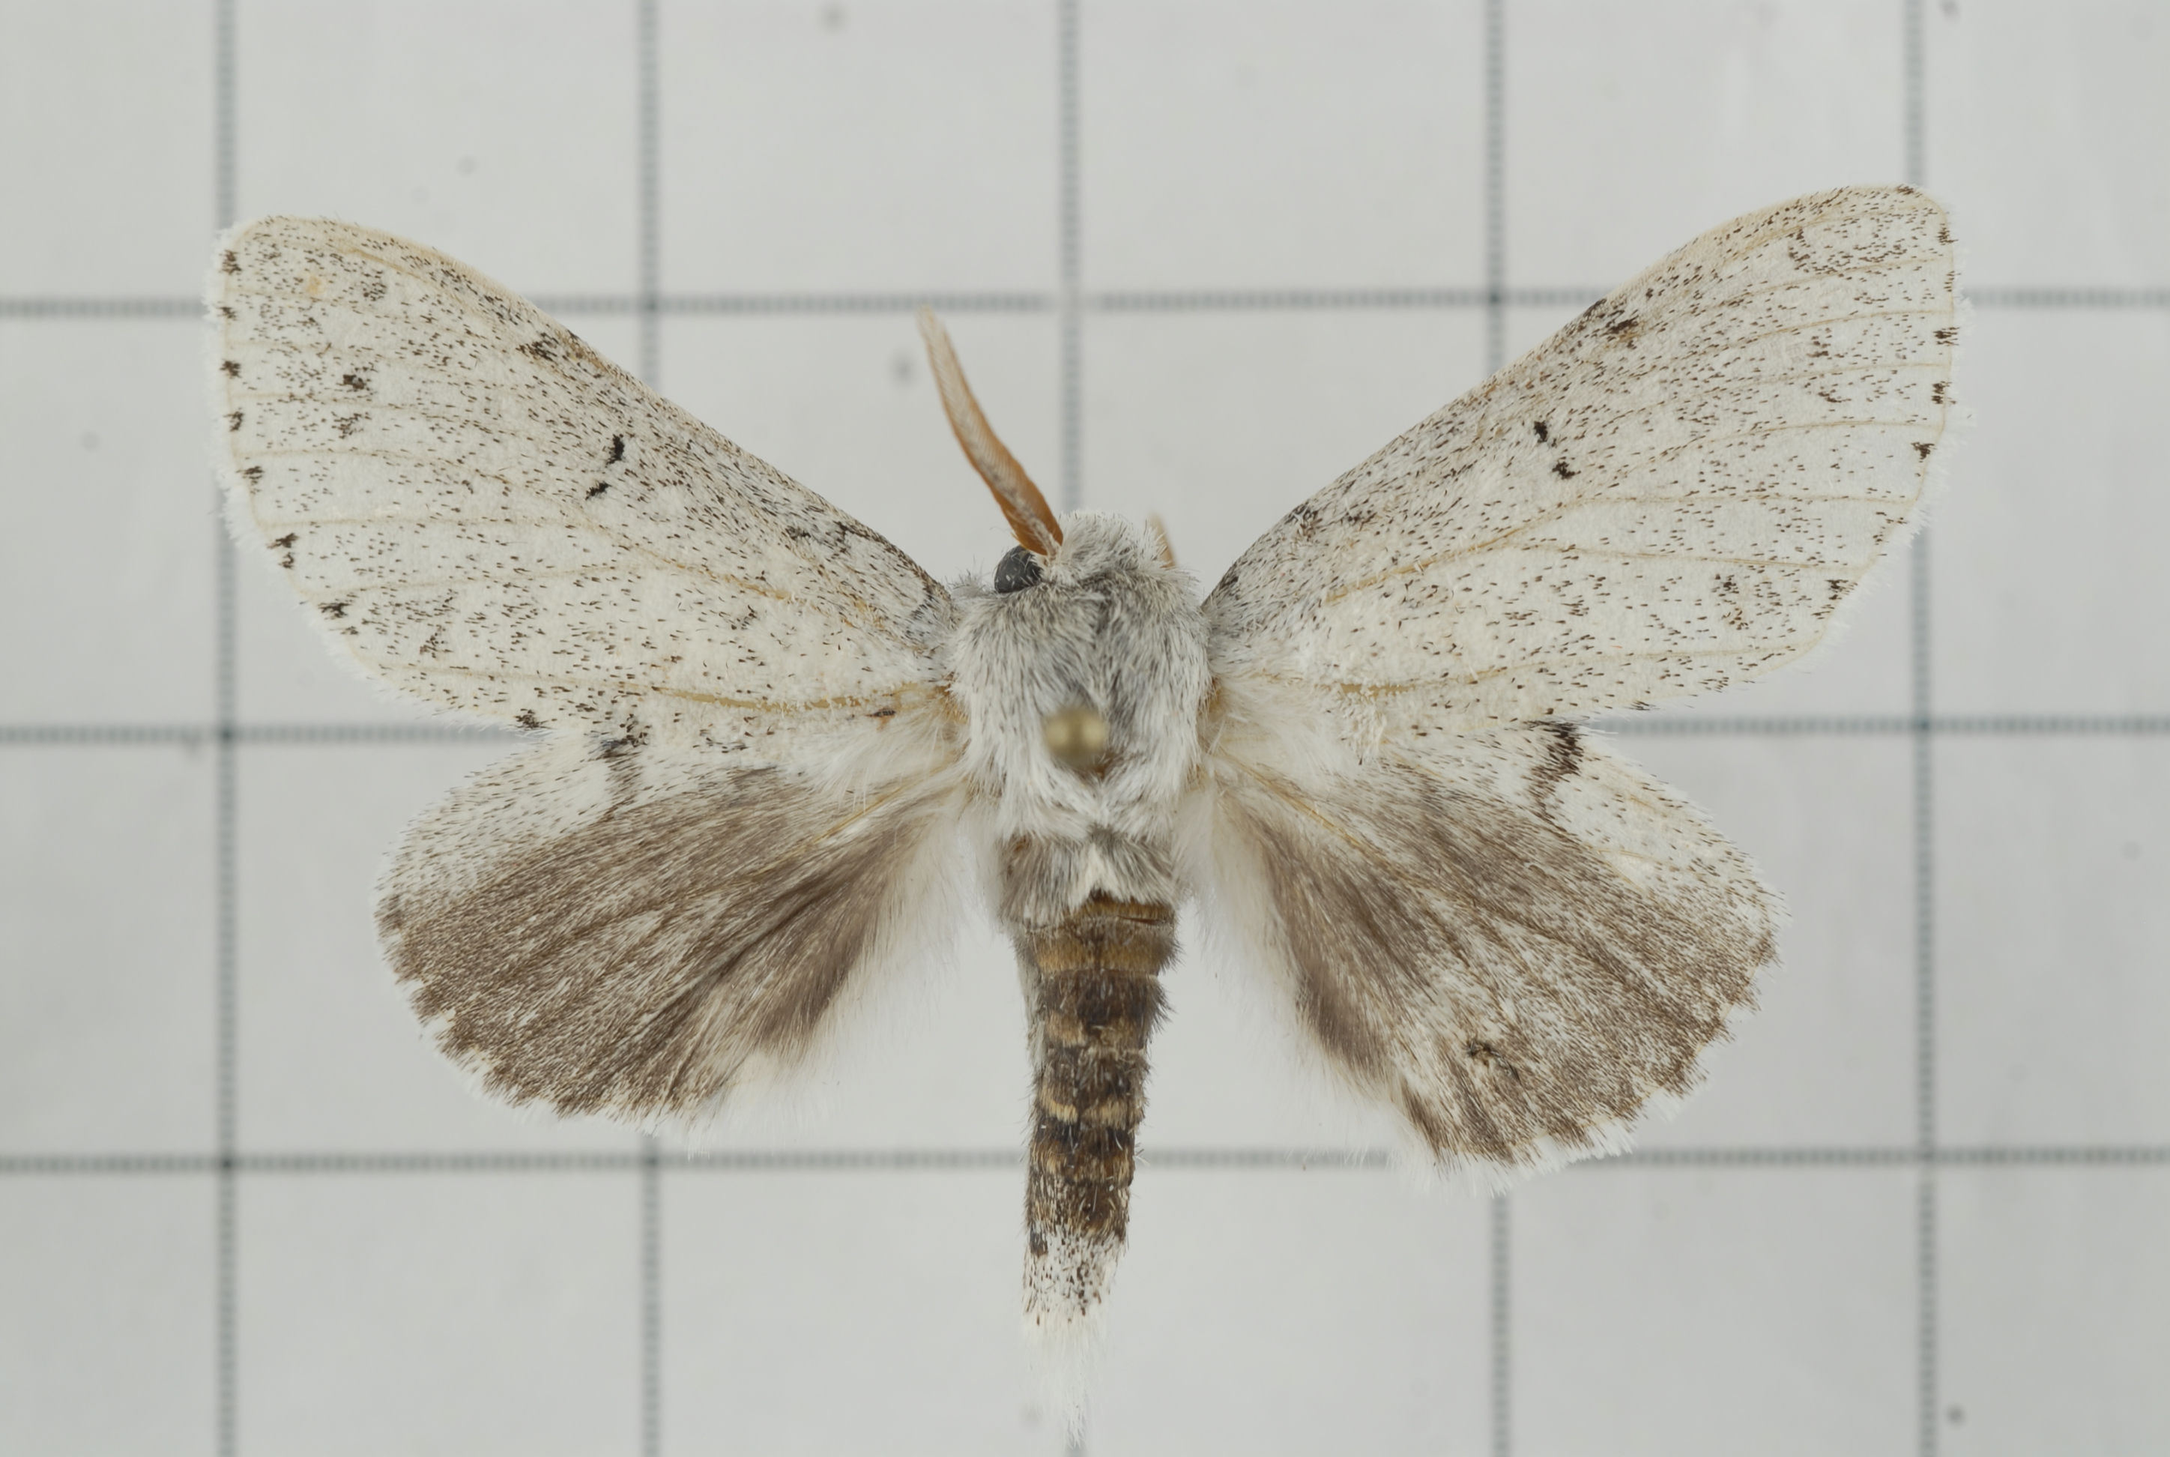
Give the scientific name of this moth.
Cnethodonta grisescens baibarana
